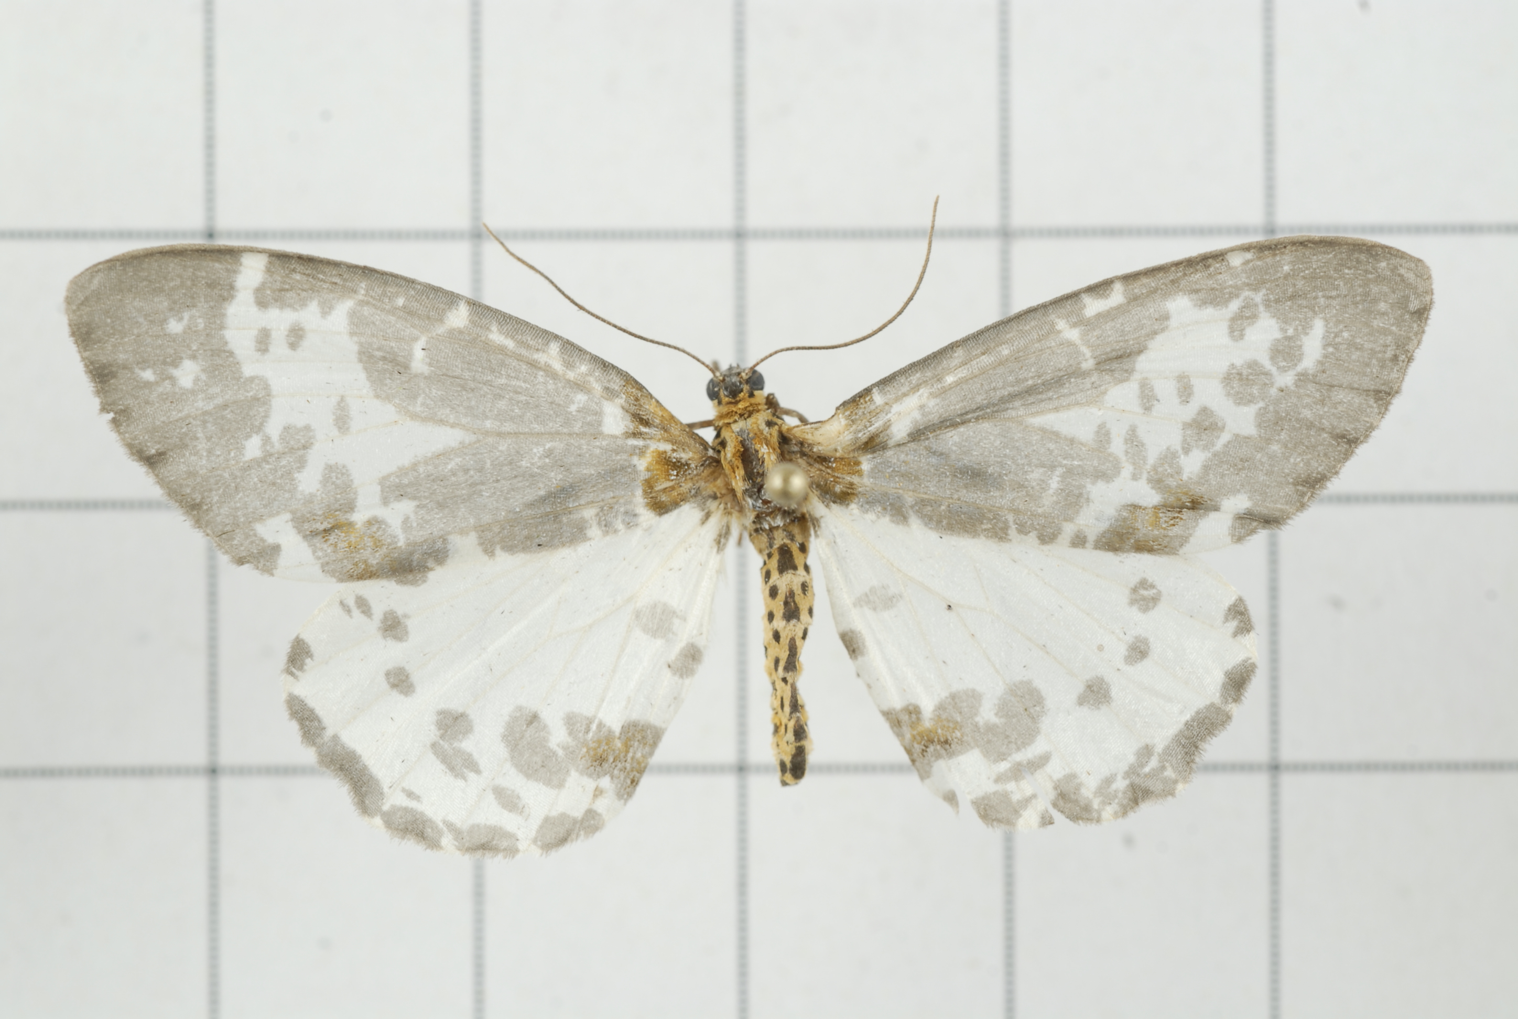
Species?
Abraxas submartiaria
